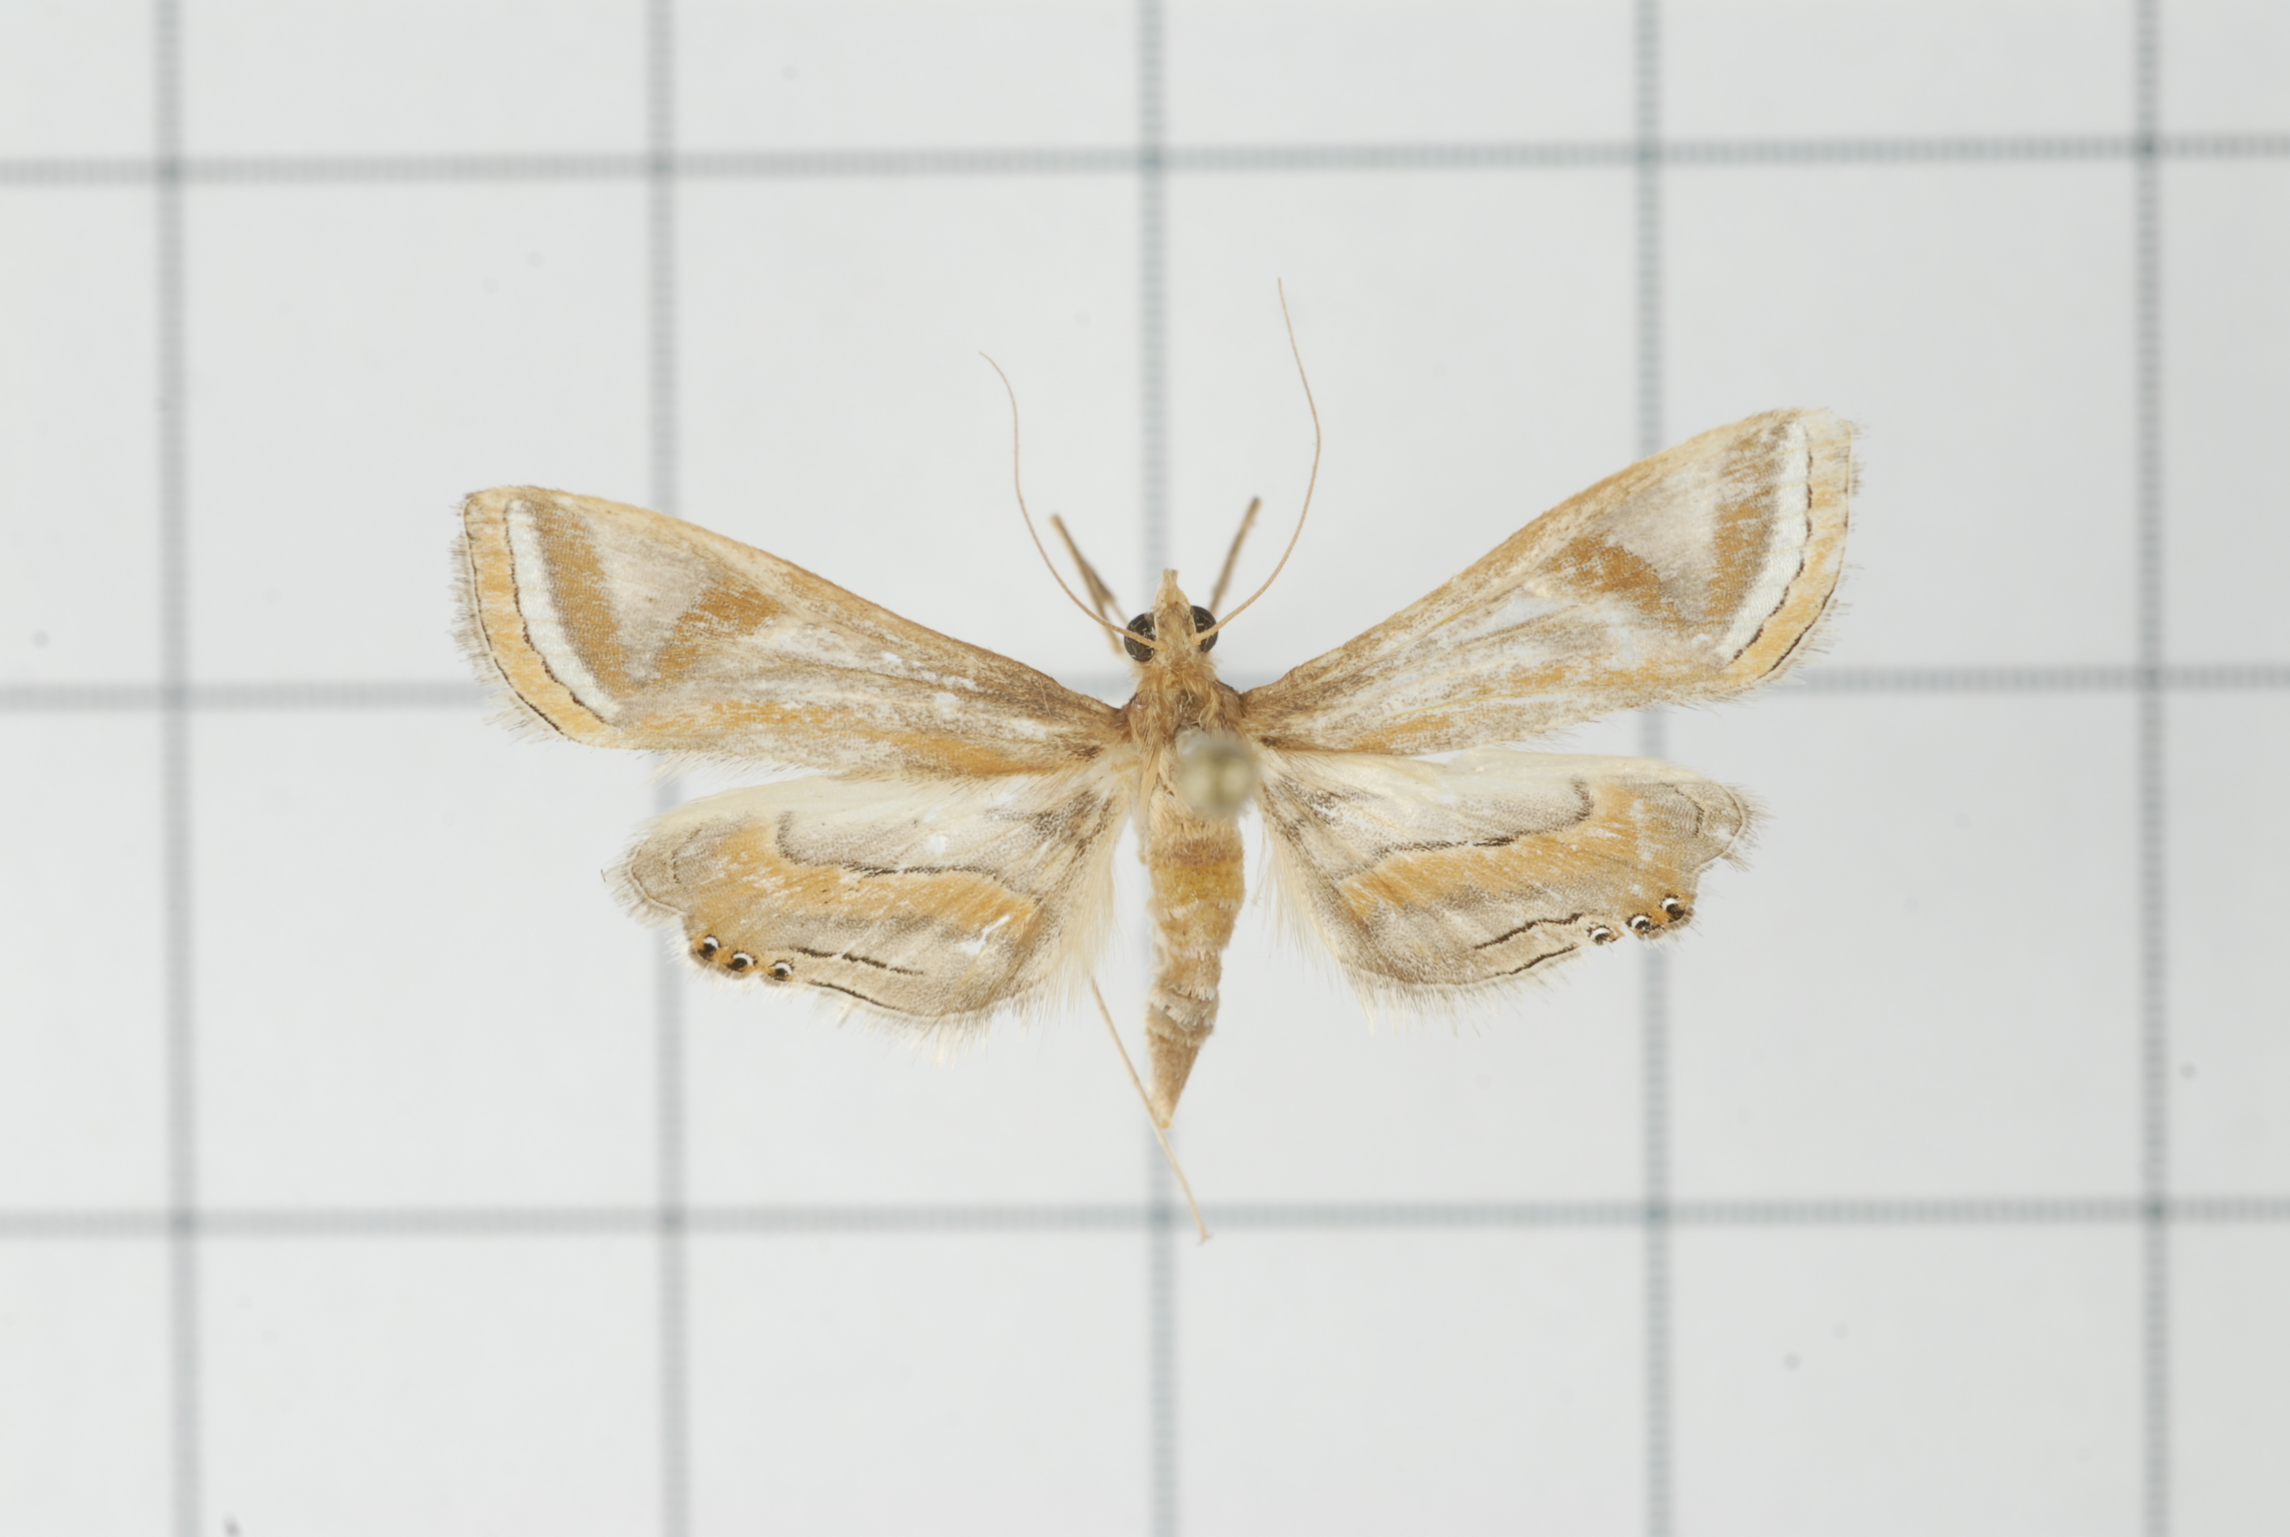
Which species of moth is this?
Eoophyla gibbosalis
